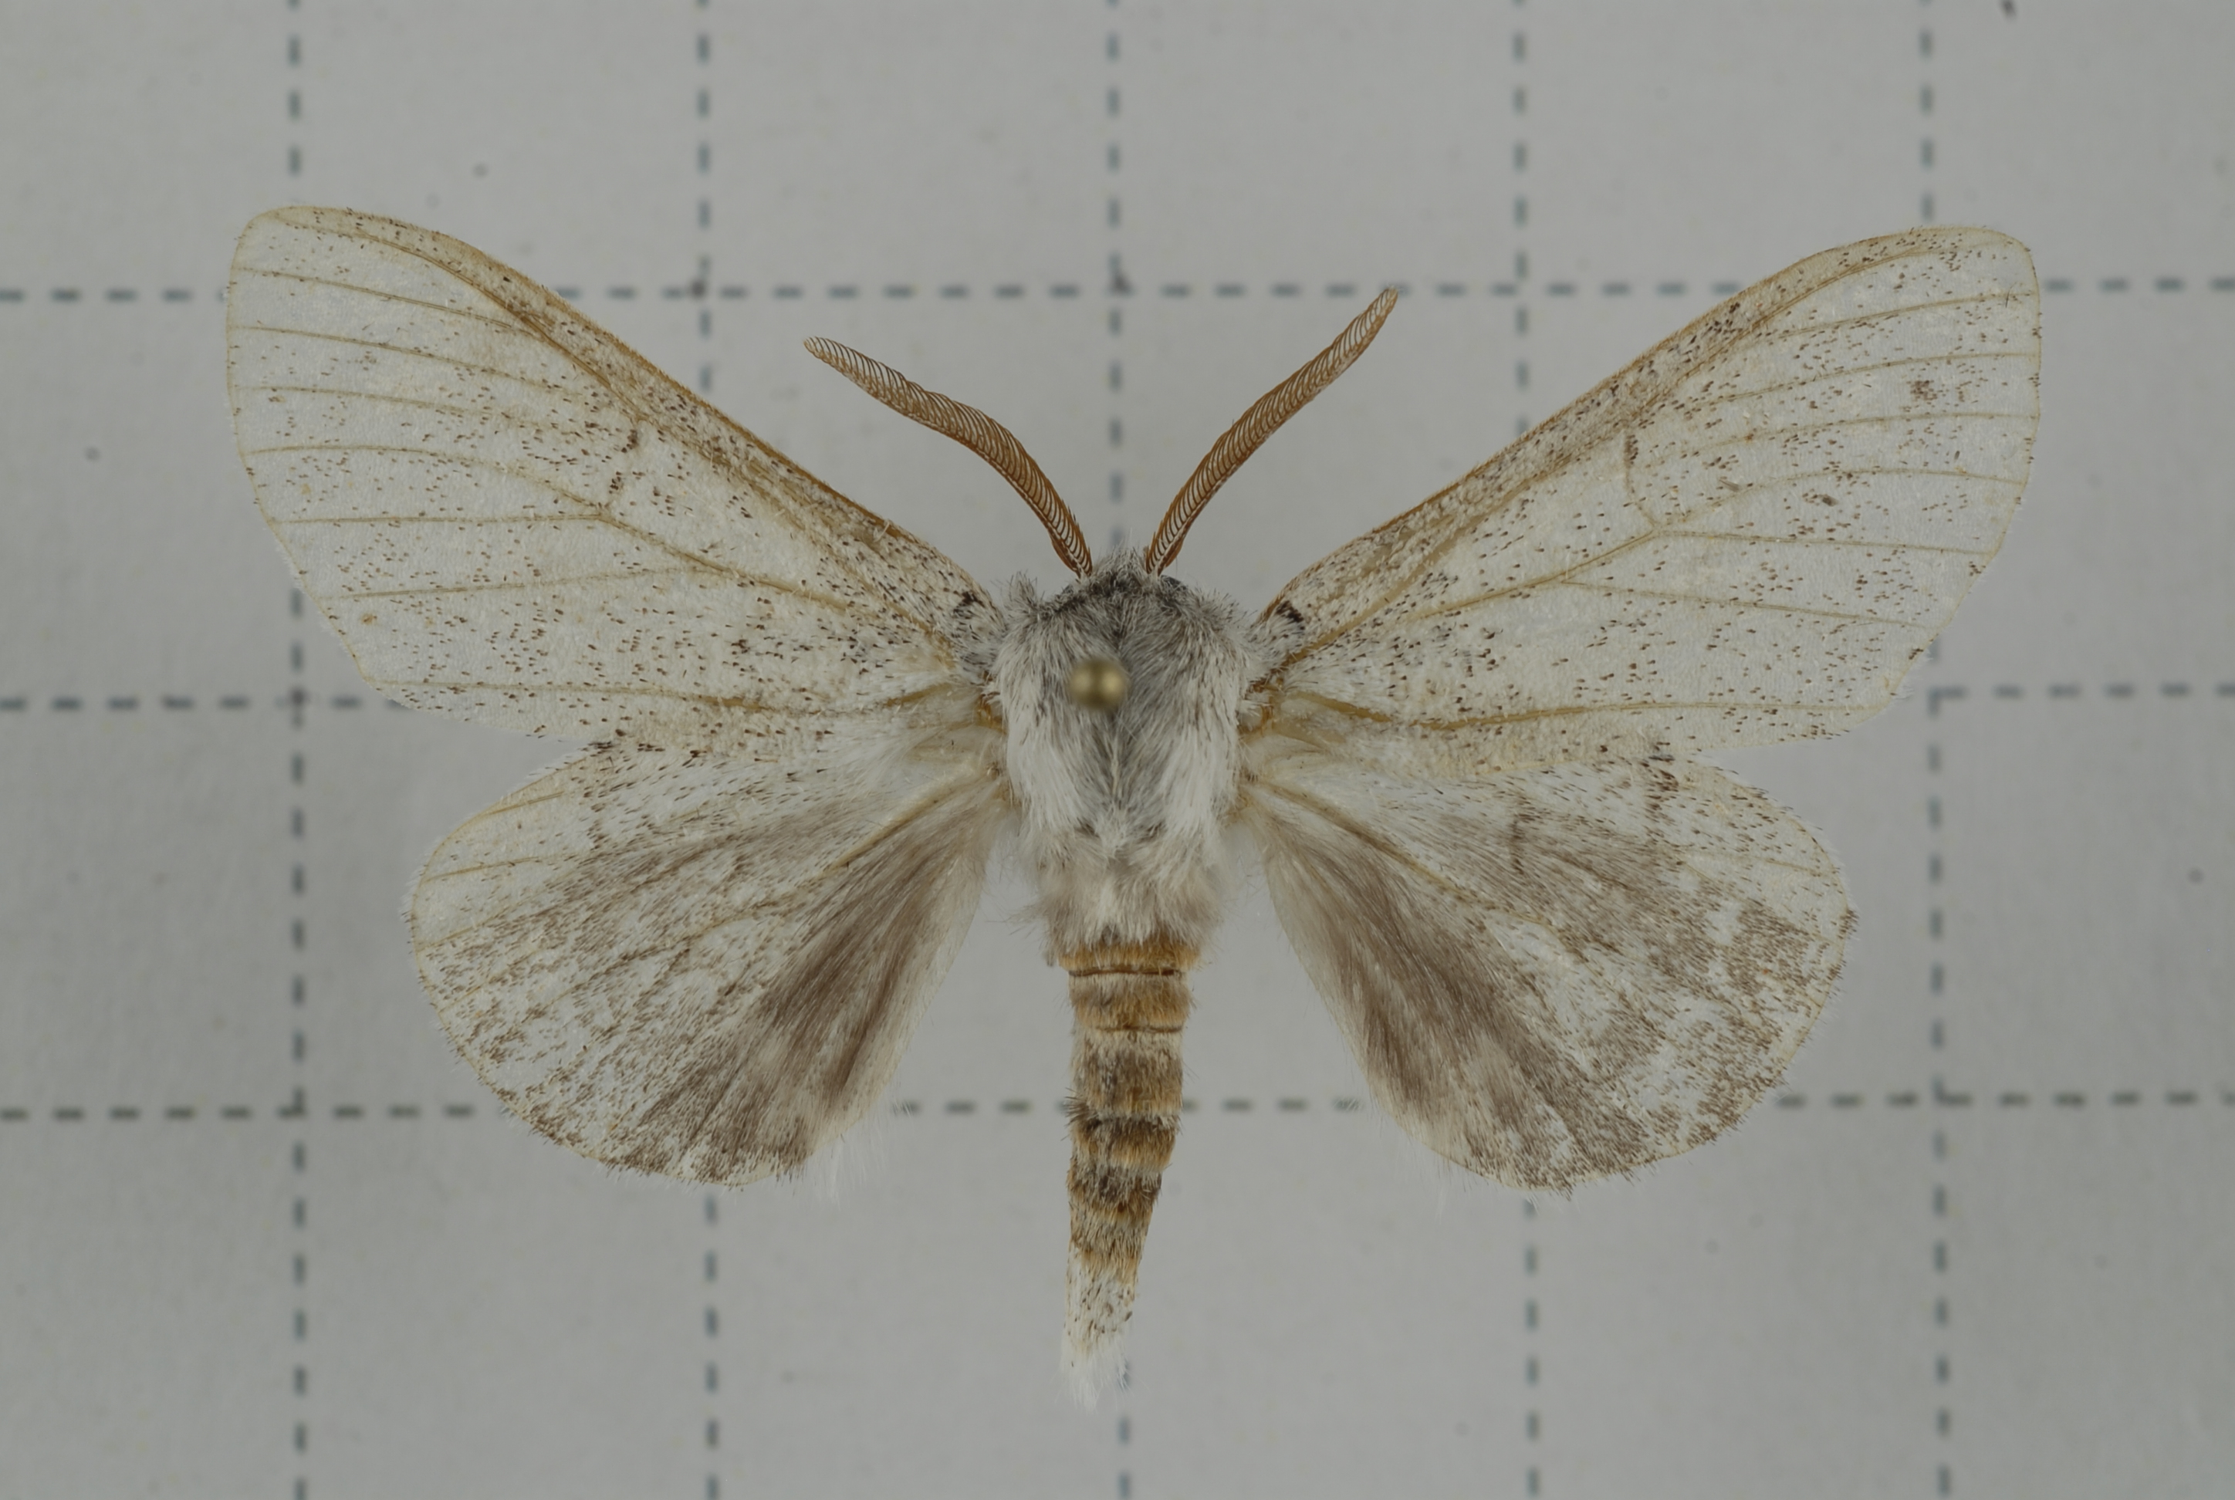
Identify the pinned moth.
Cnethodonta grisescens baibarana
